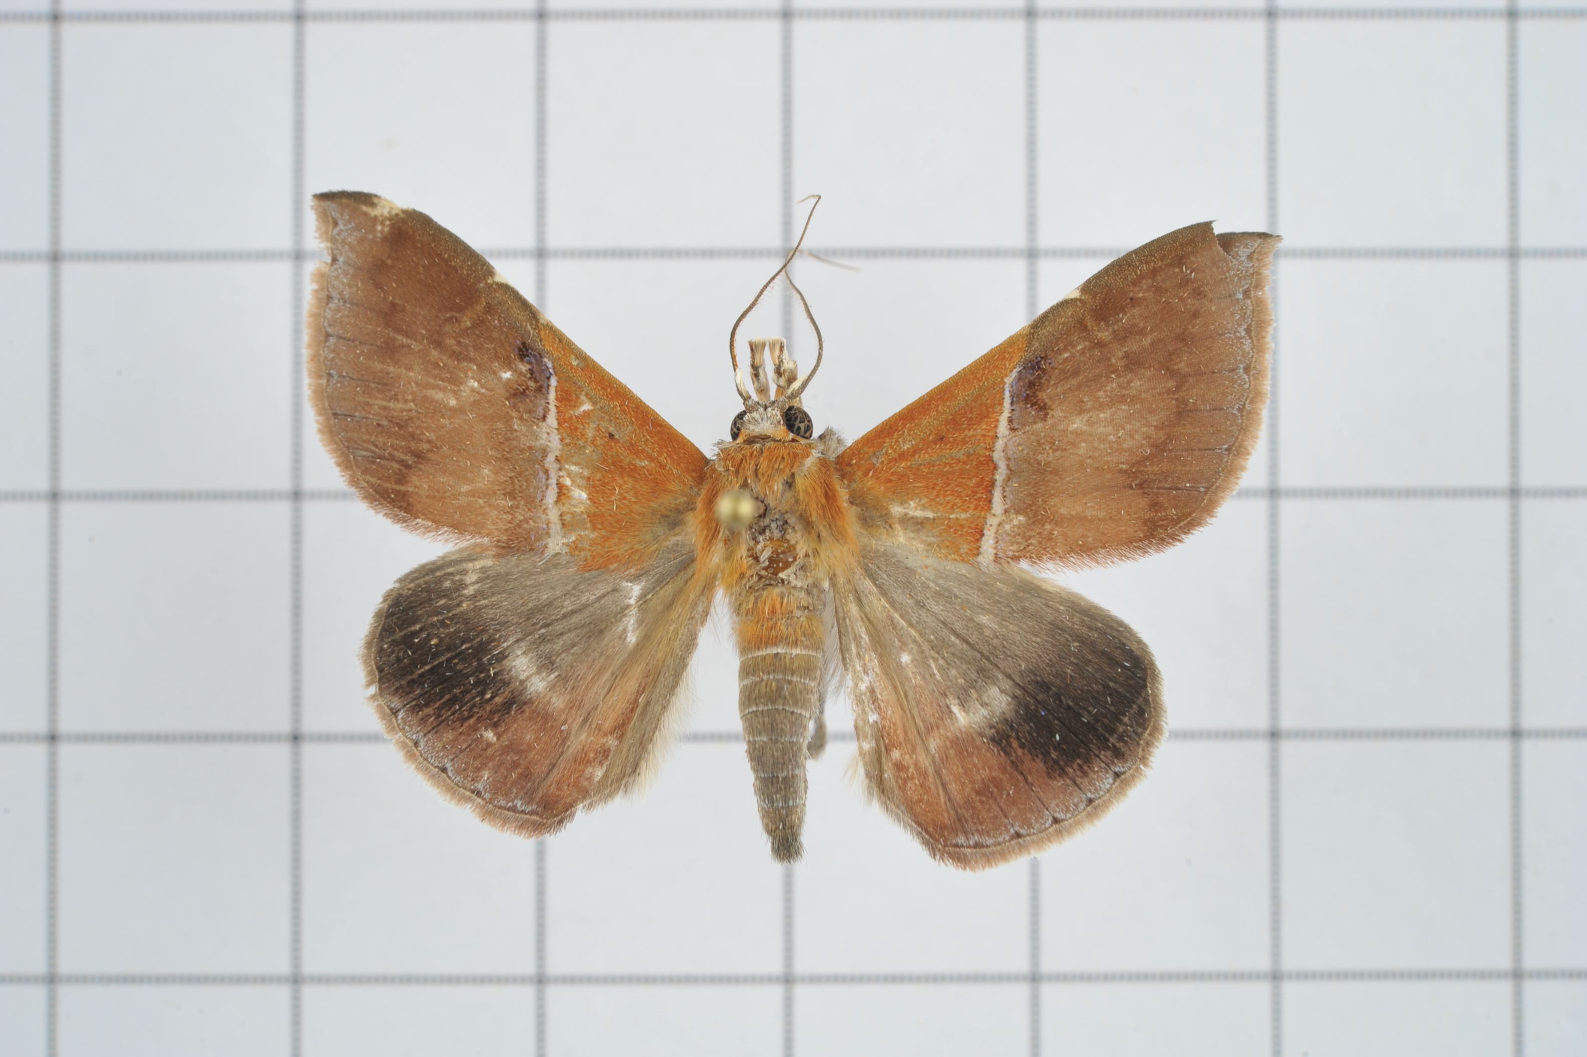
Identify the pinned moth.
Sympis rufibasis
